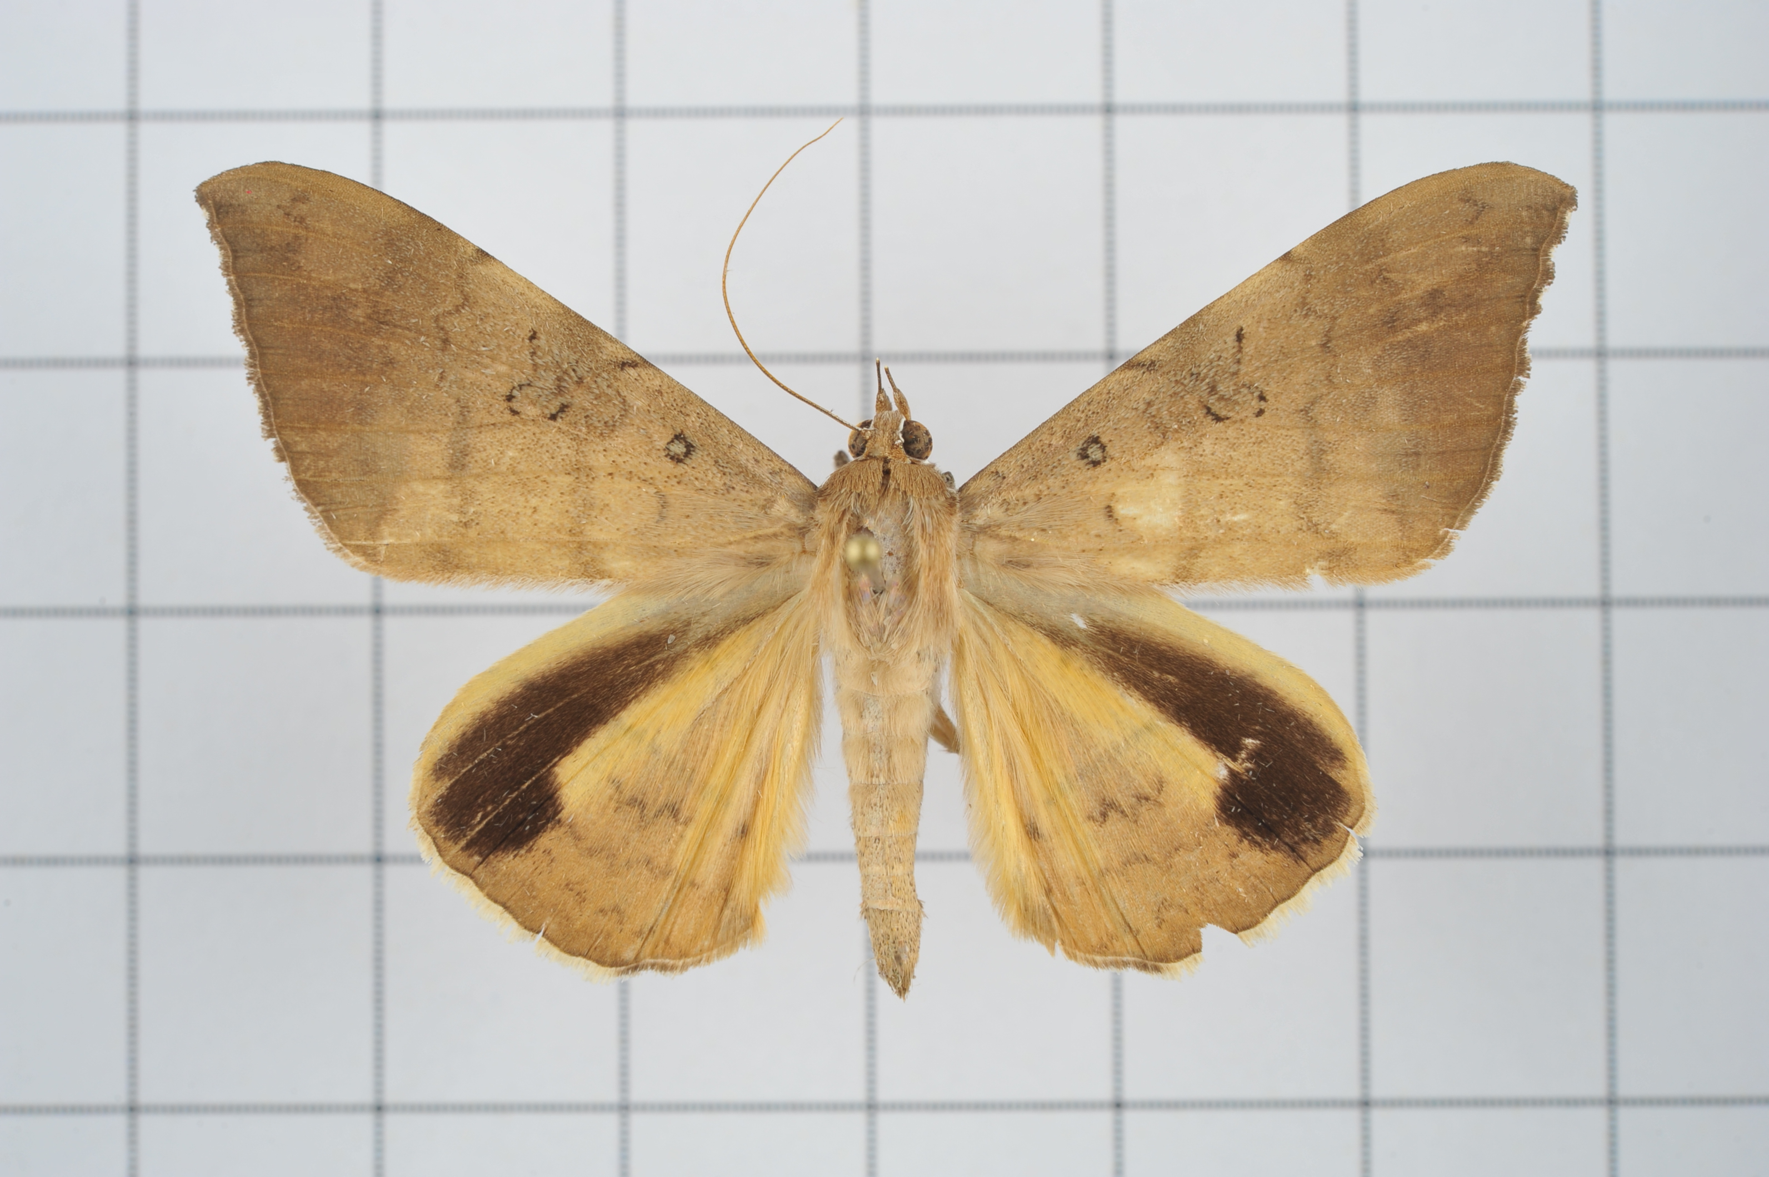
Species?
Oxyodes scrobiculata
